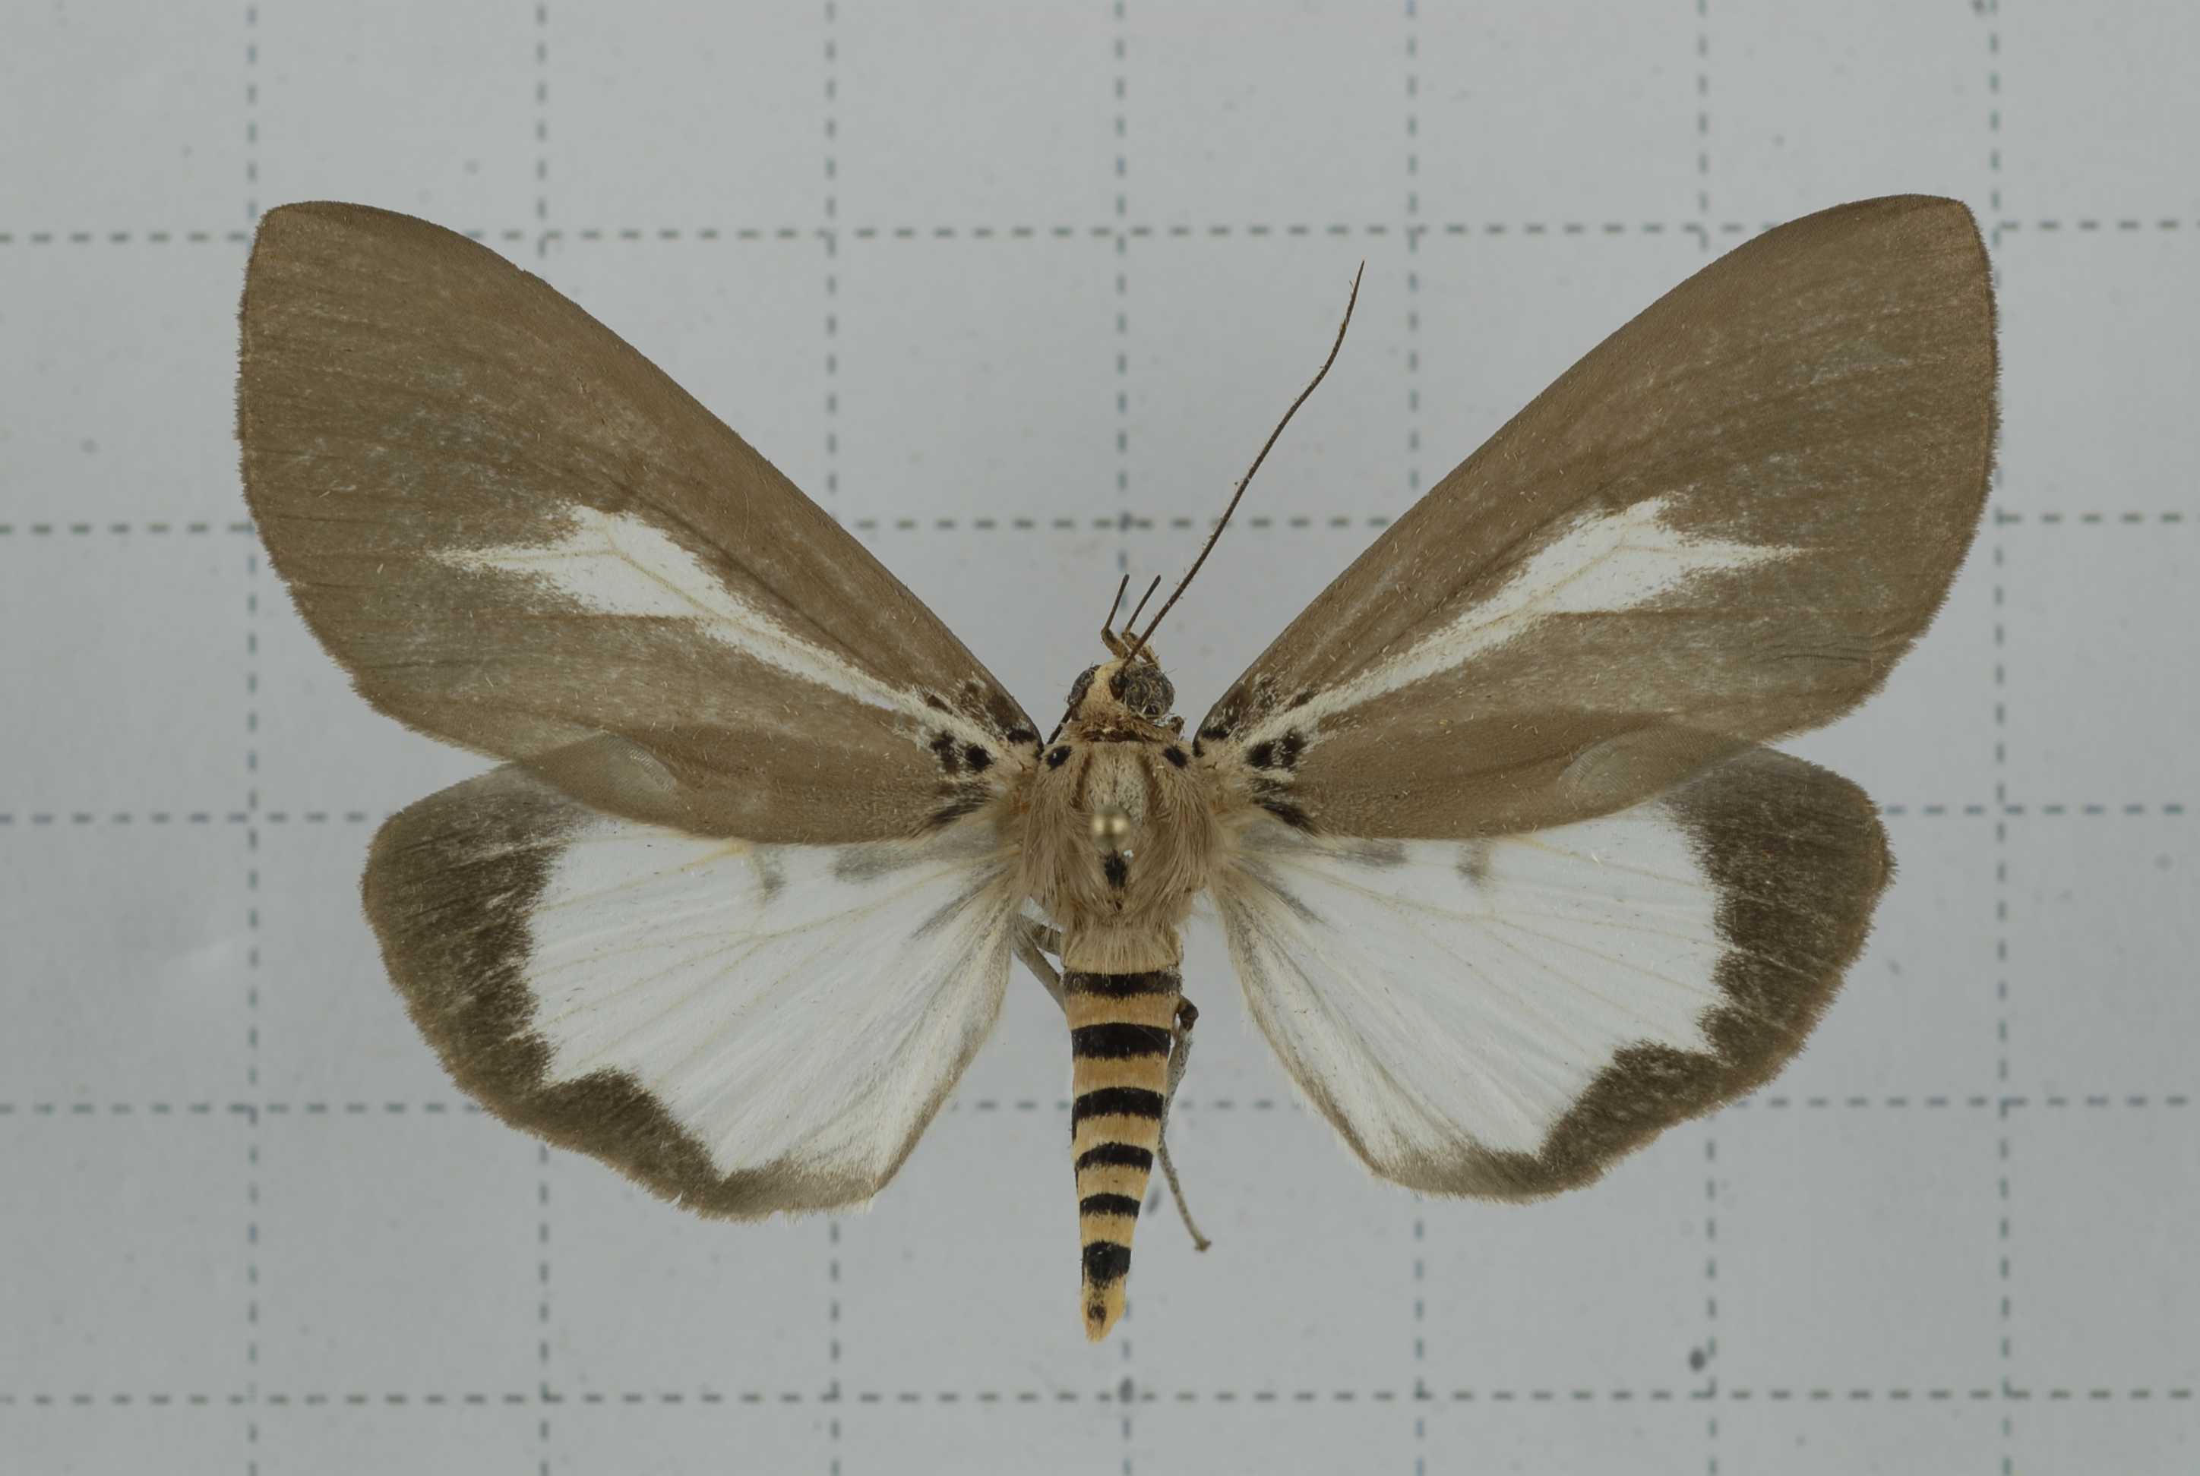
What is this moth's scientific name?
Asota heliconia zebrina
